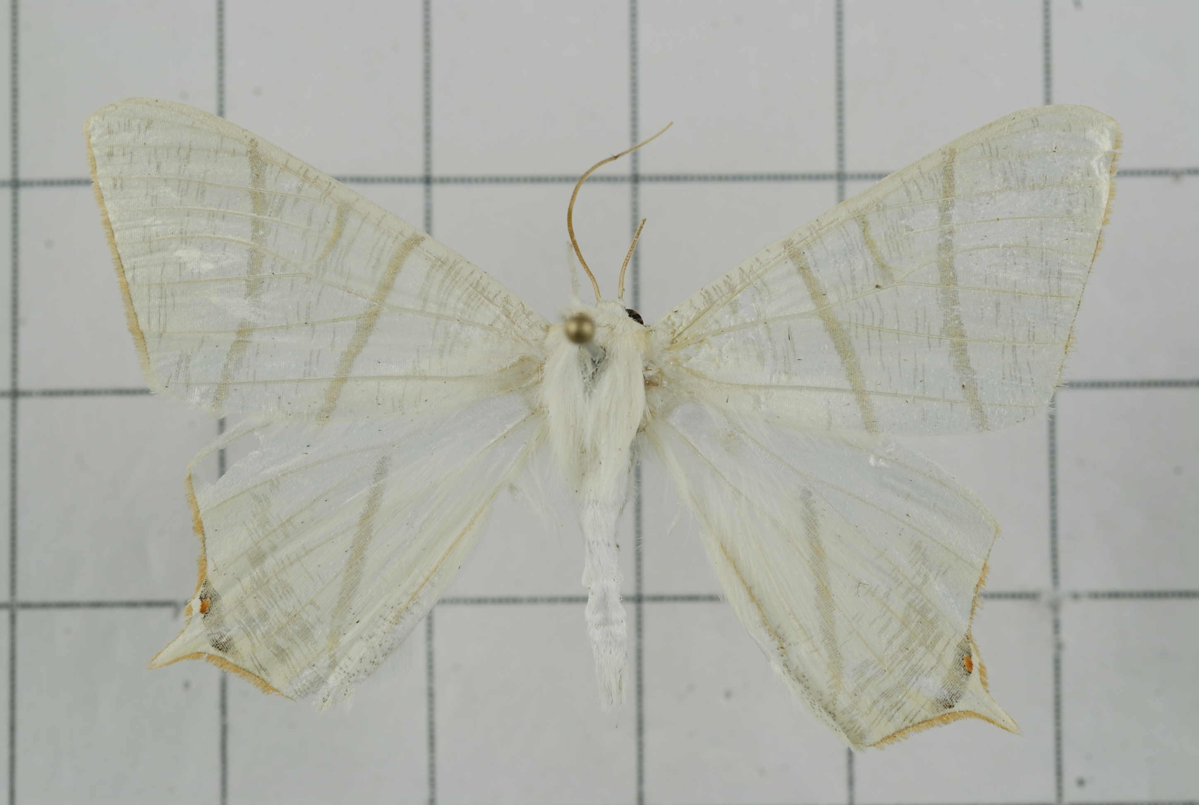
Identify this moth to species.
Ourapteryx pallidula
